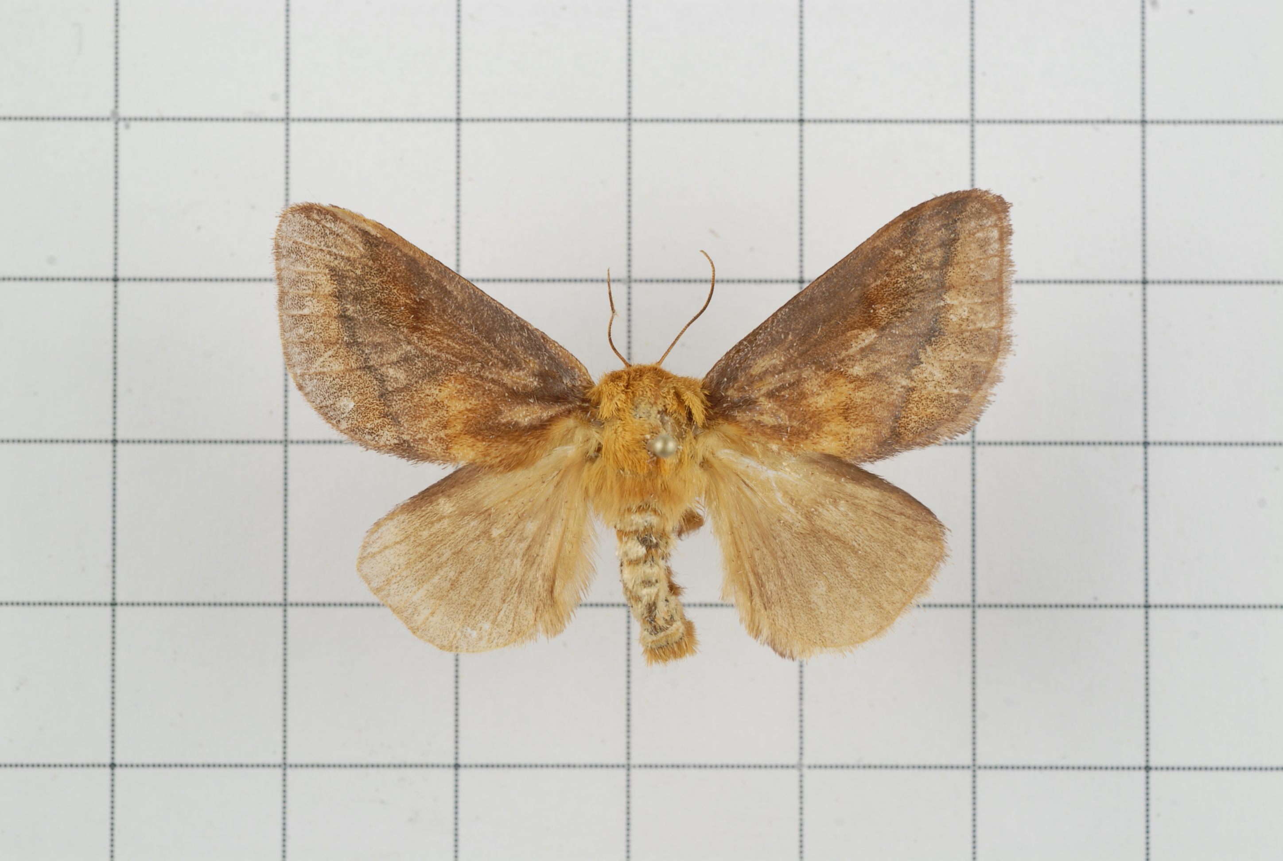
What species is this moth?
Narosoideus flavidorsalis
